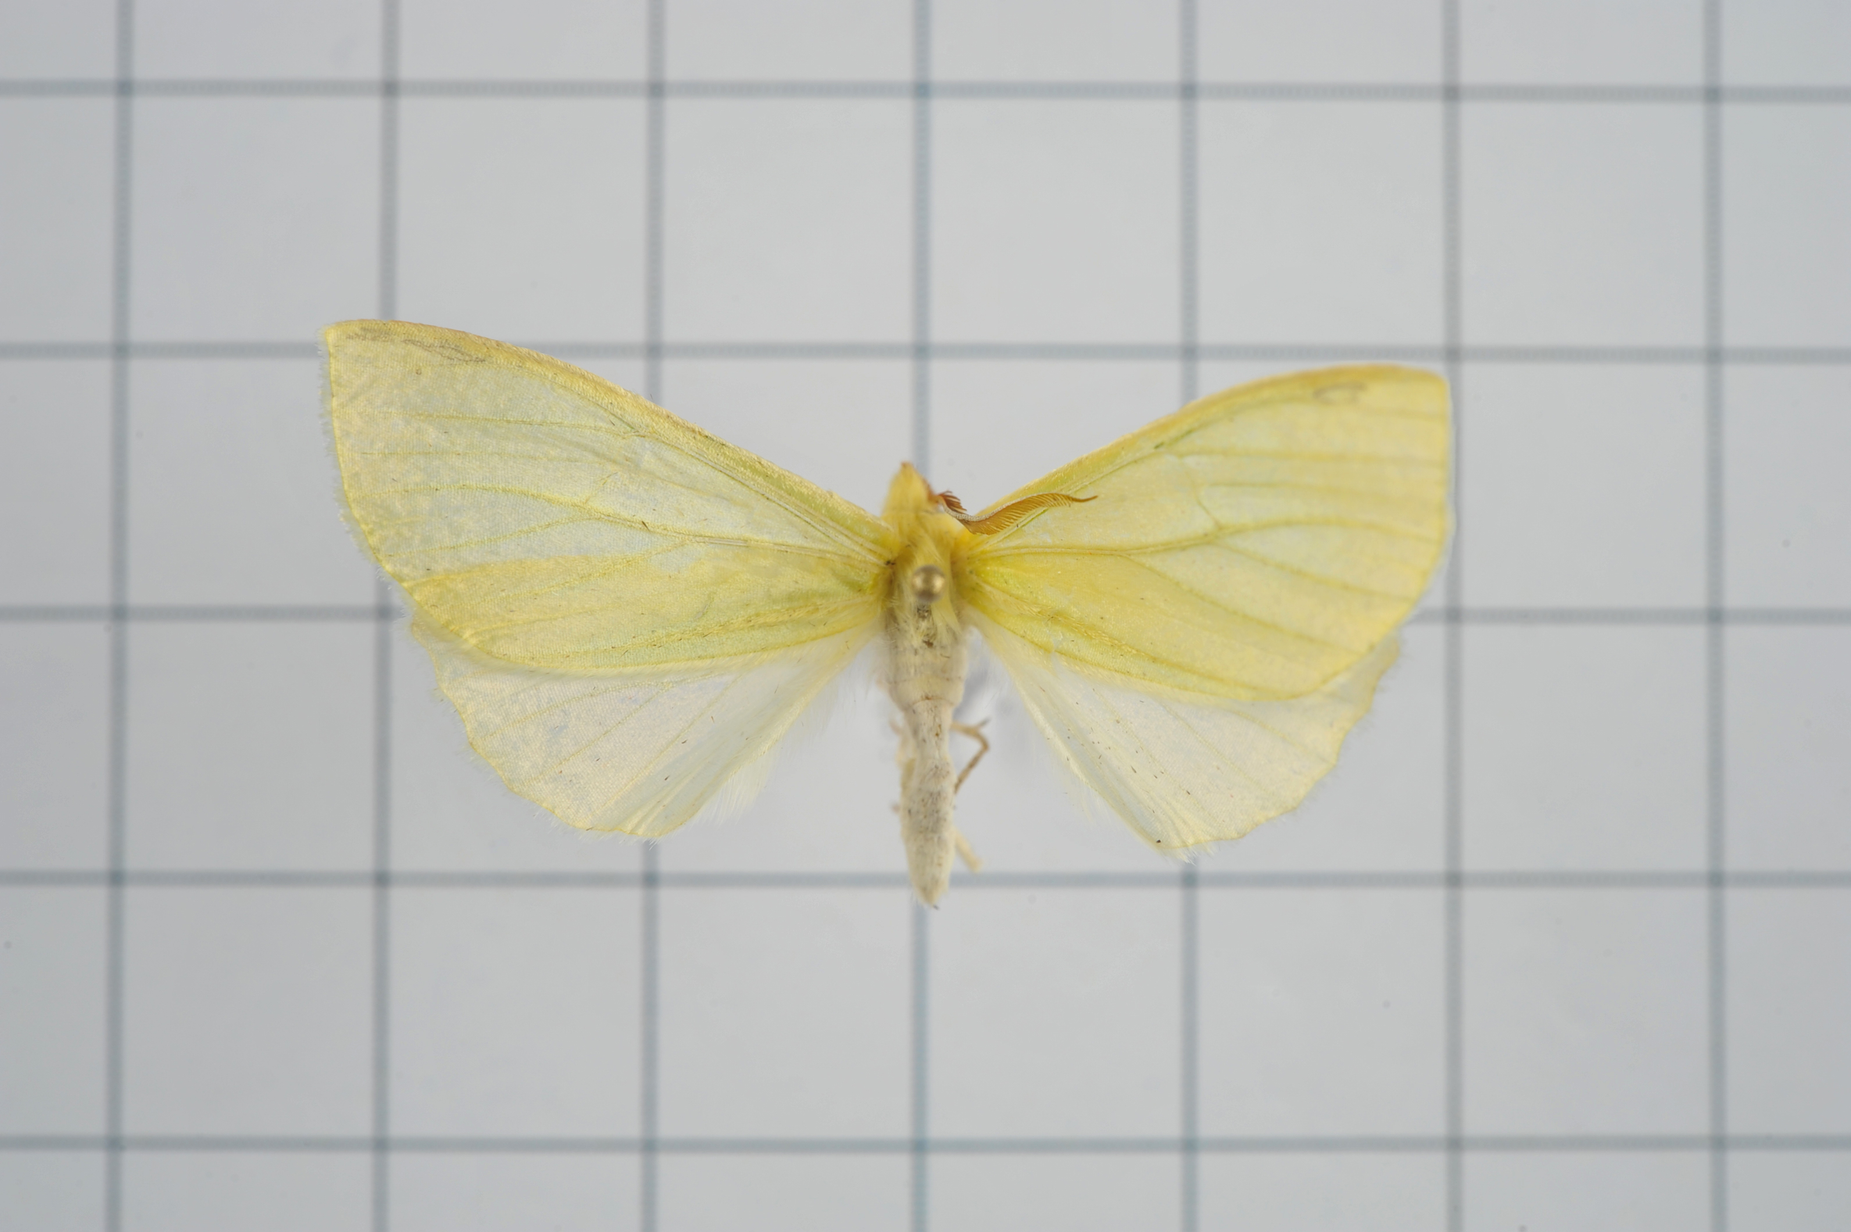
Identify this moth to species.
Doratoptera lutea
